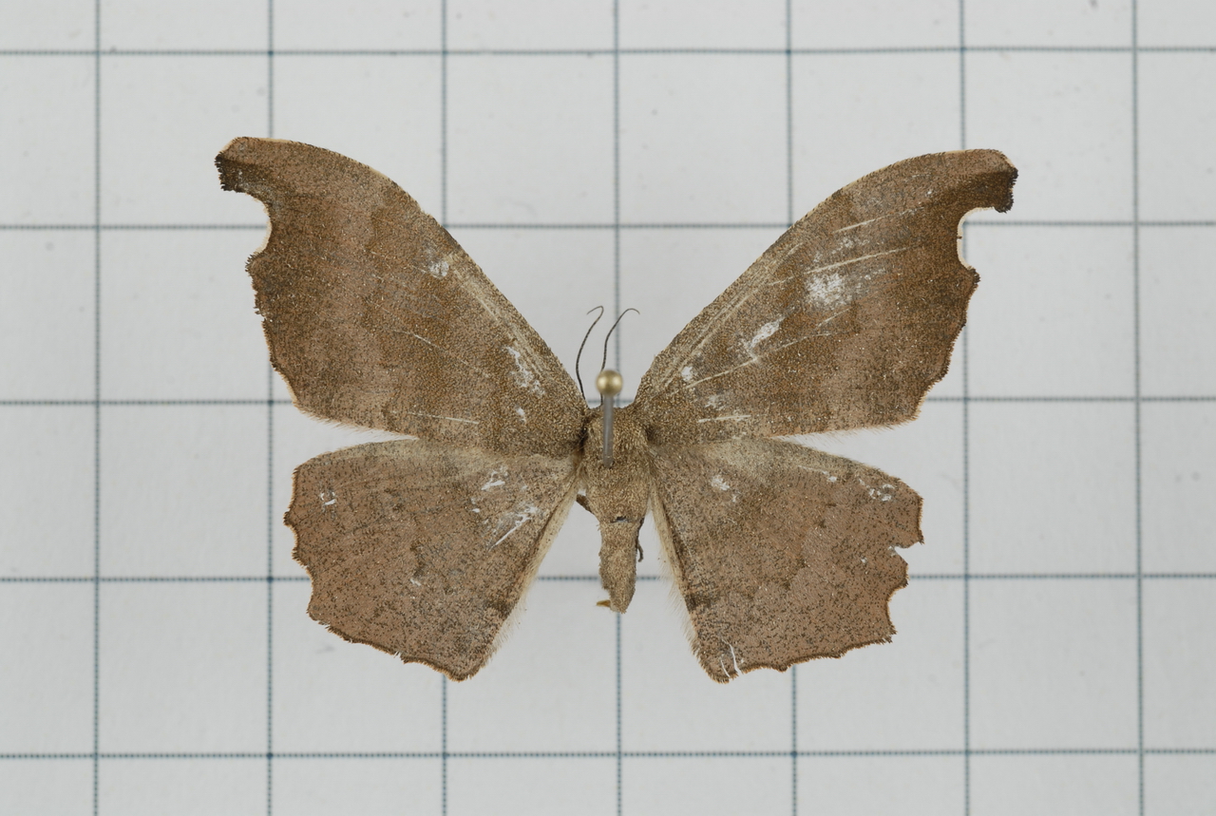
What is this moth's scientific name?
Hyposidra talaca talaca
